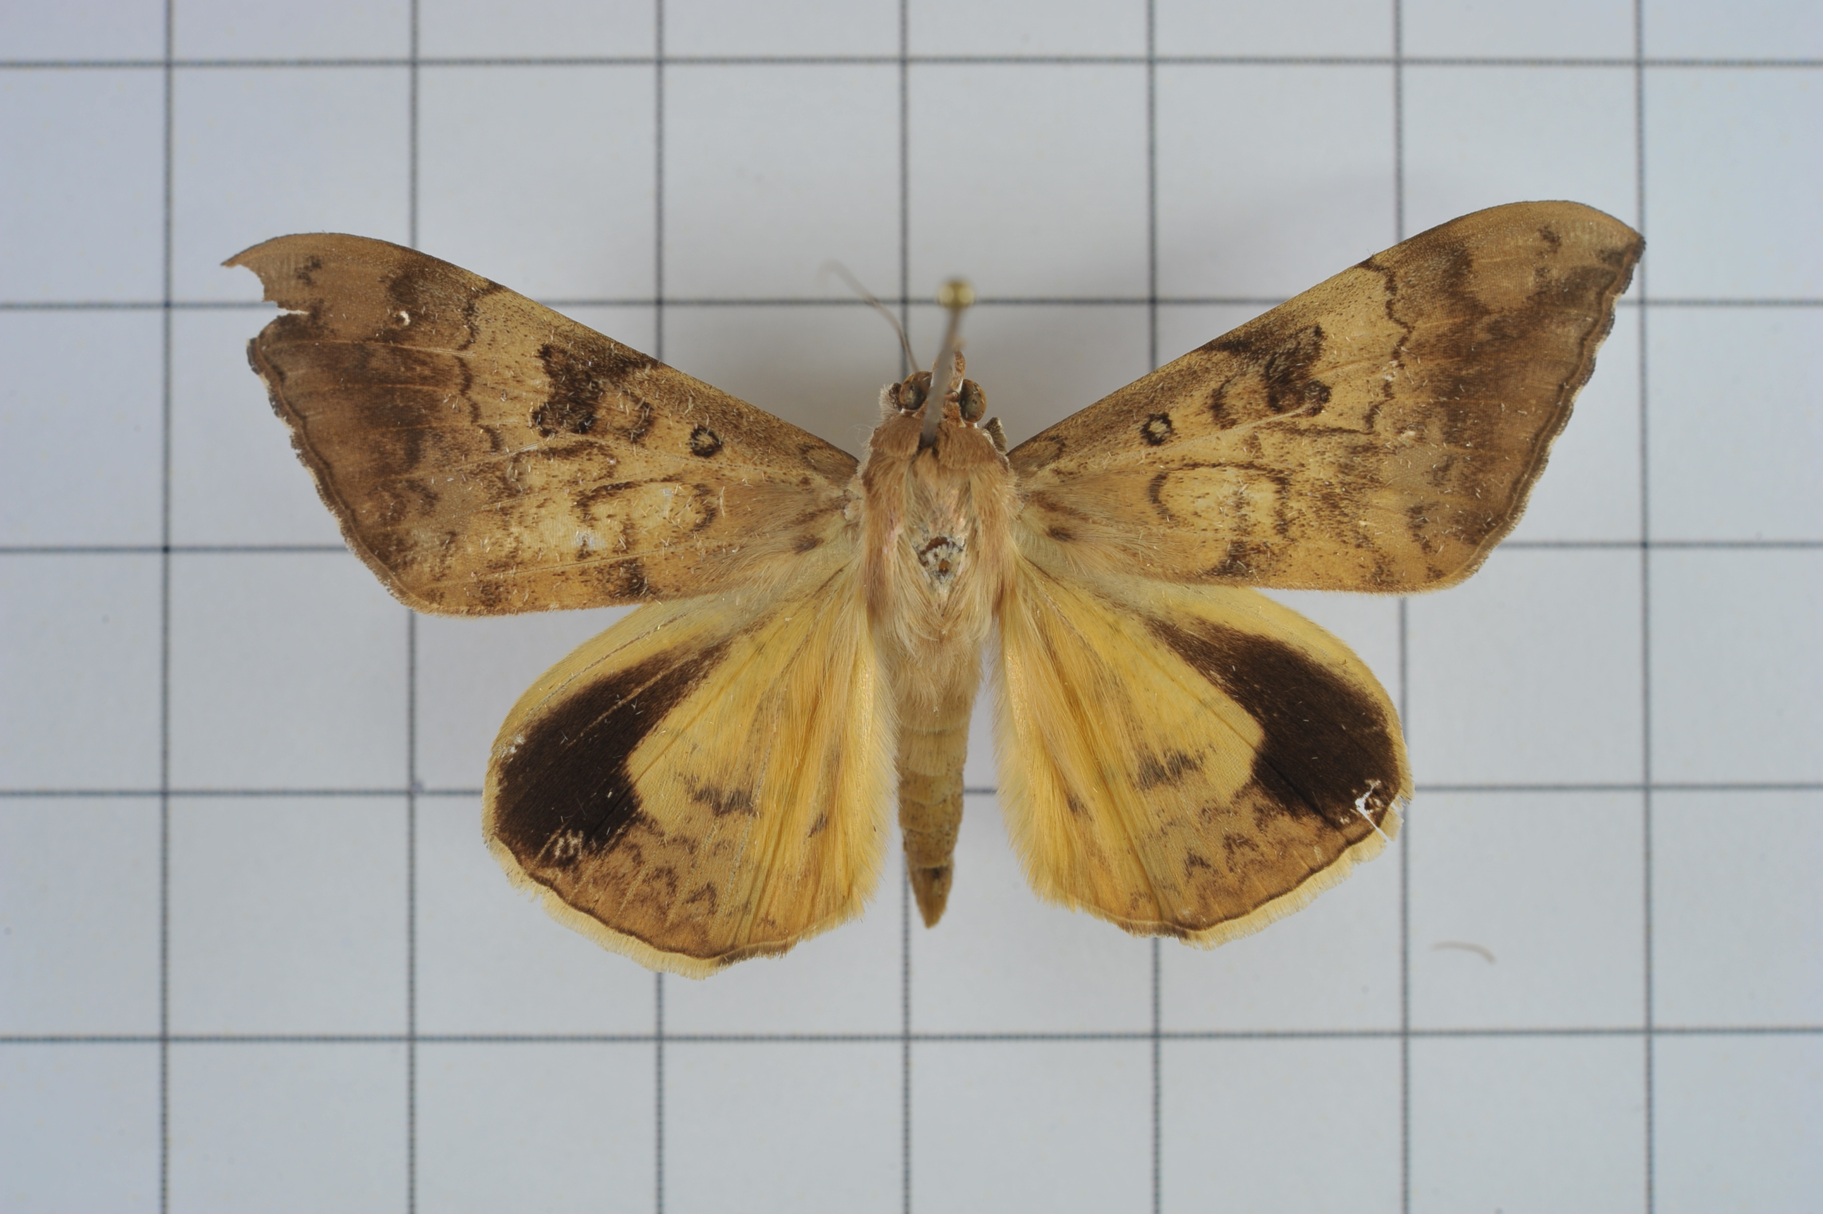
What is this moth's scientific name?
Oxyodes scrobiculata
